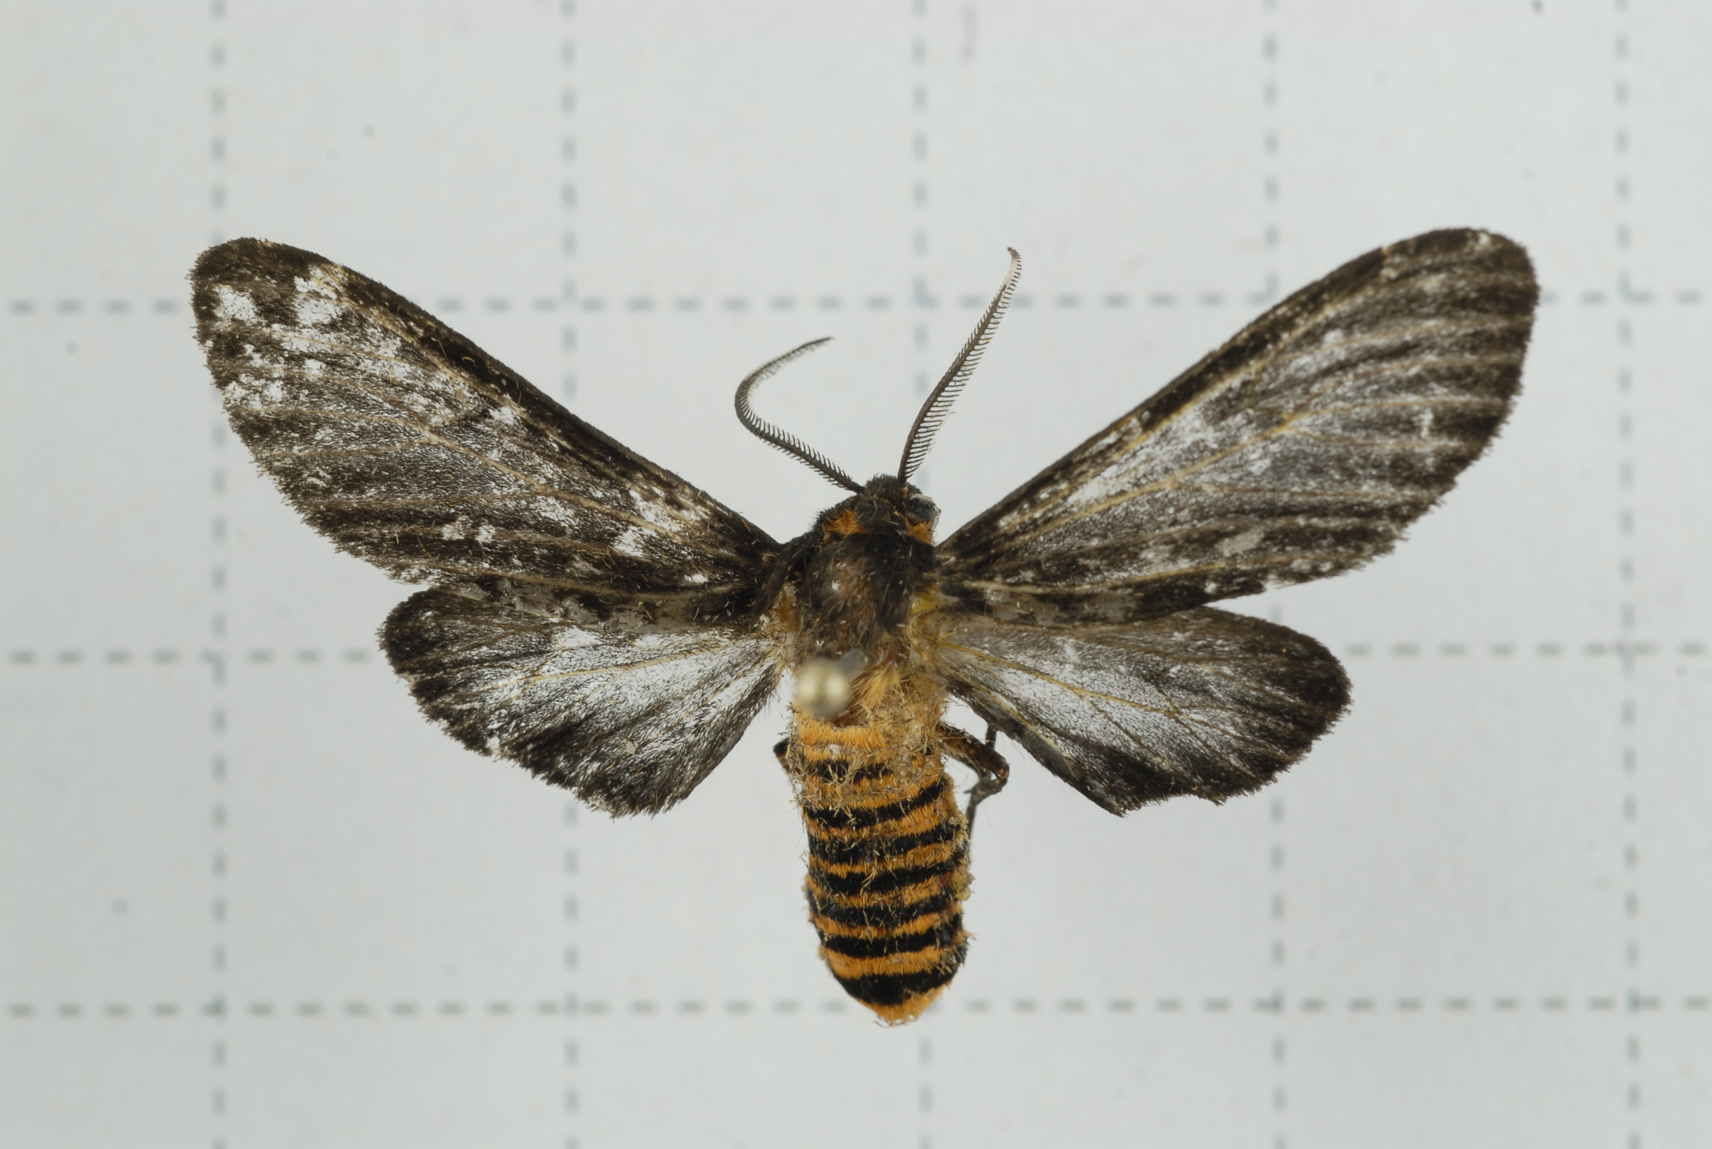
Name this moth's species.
Amsactoides solitaria
